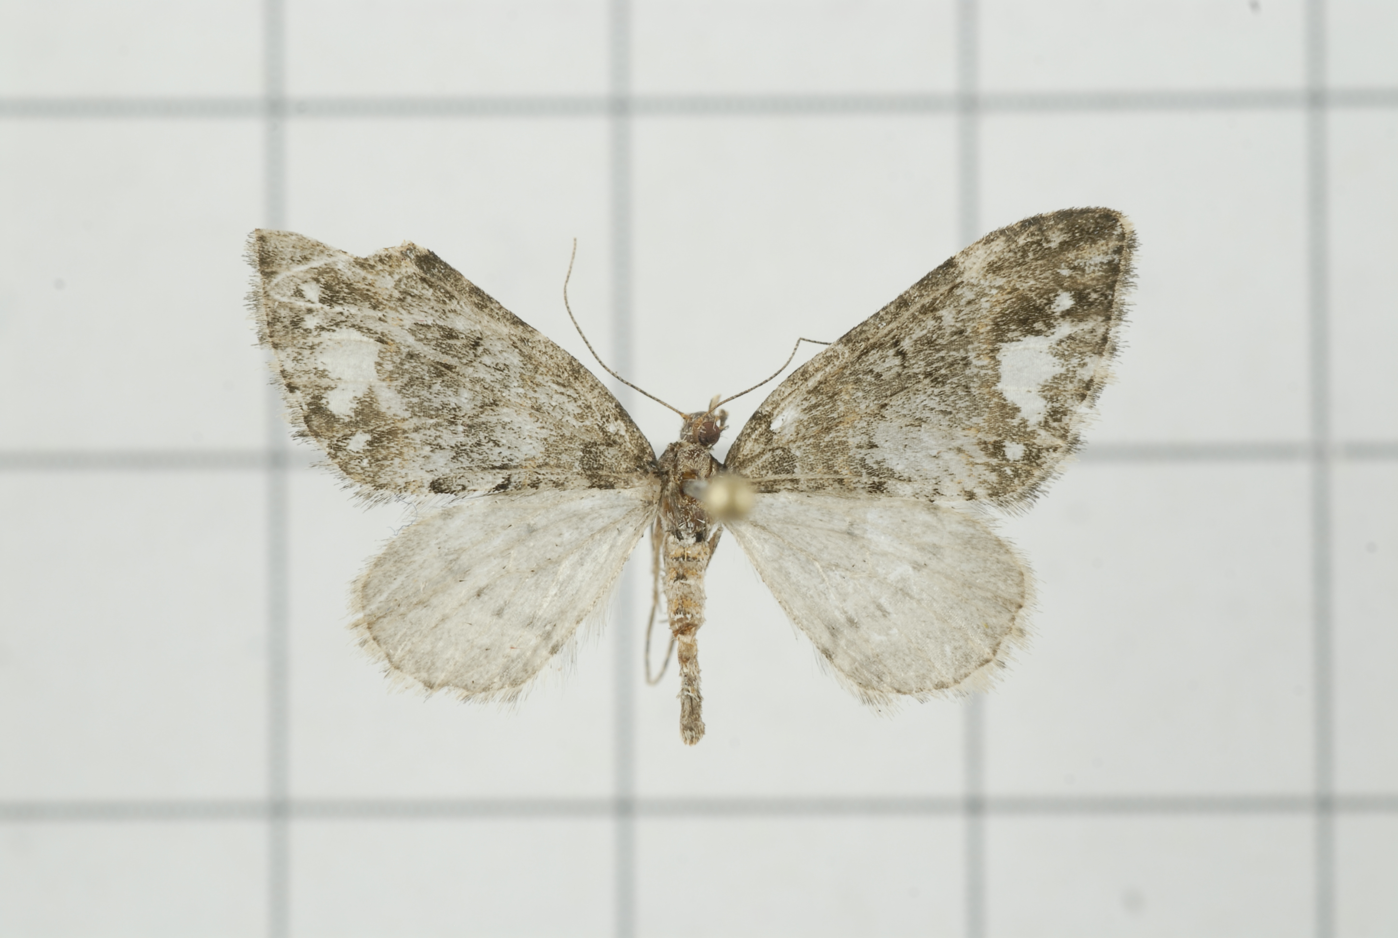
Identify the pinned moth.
Martania seriata
